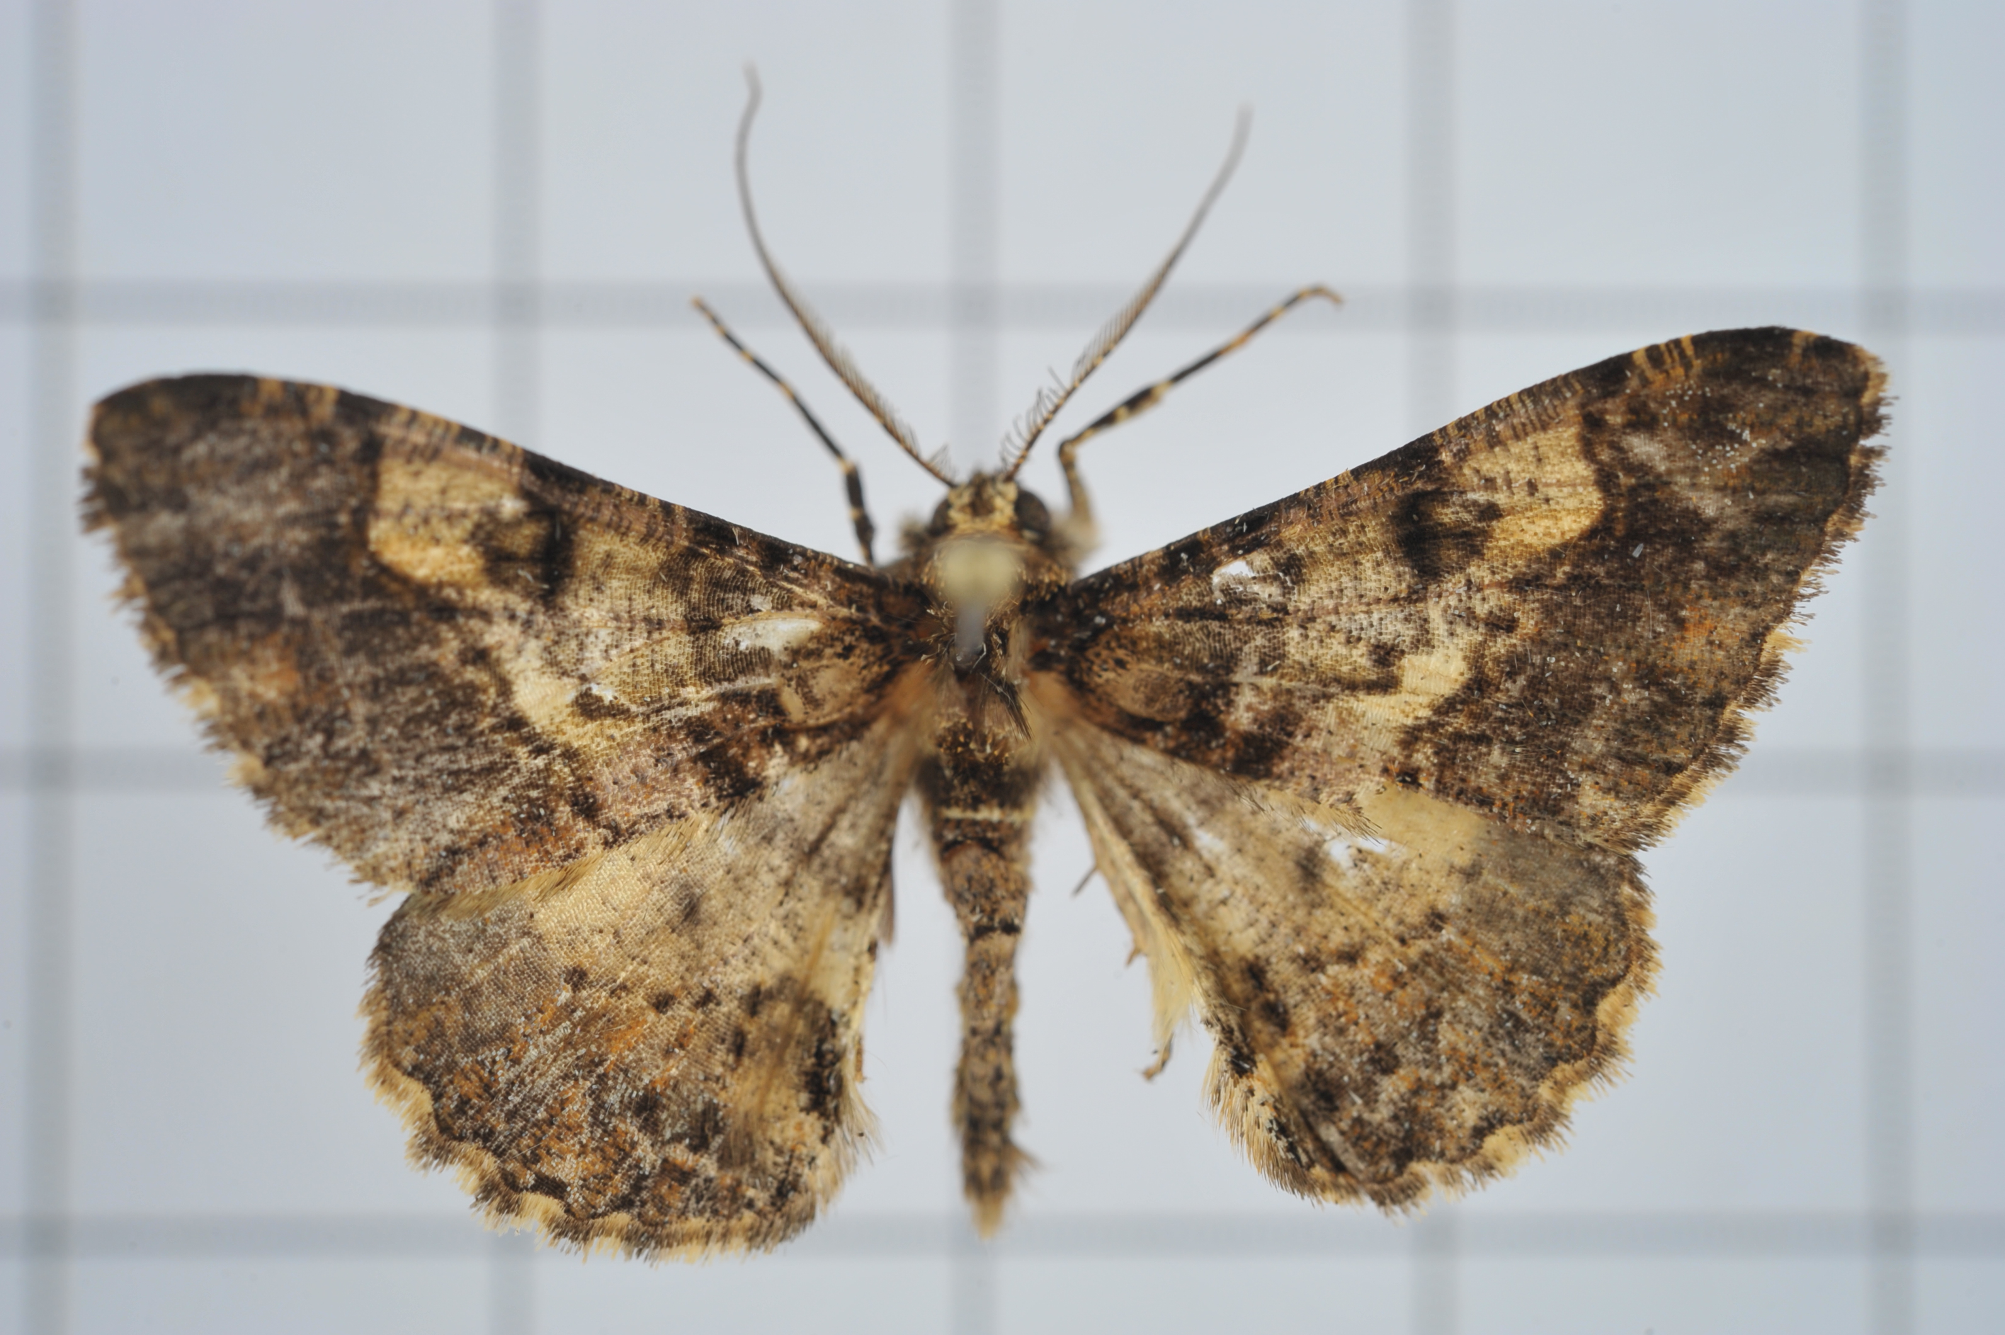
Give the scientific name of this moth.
Alcis taiwanovariegata
